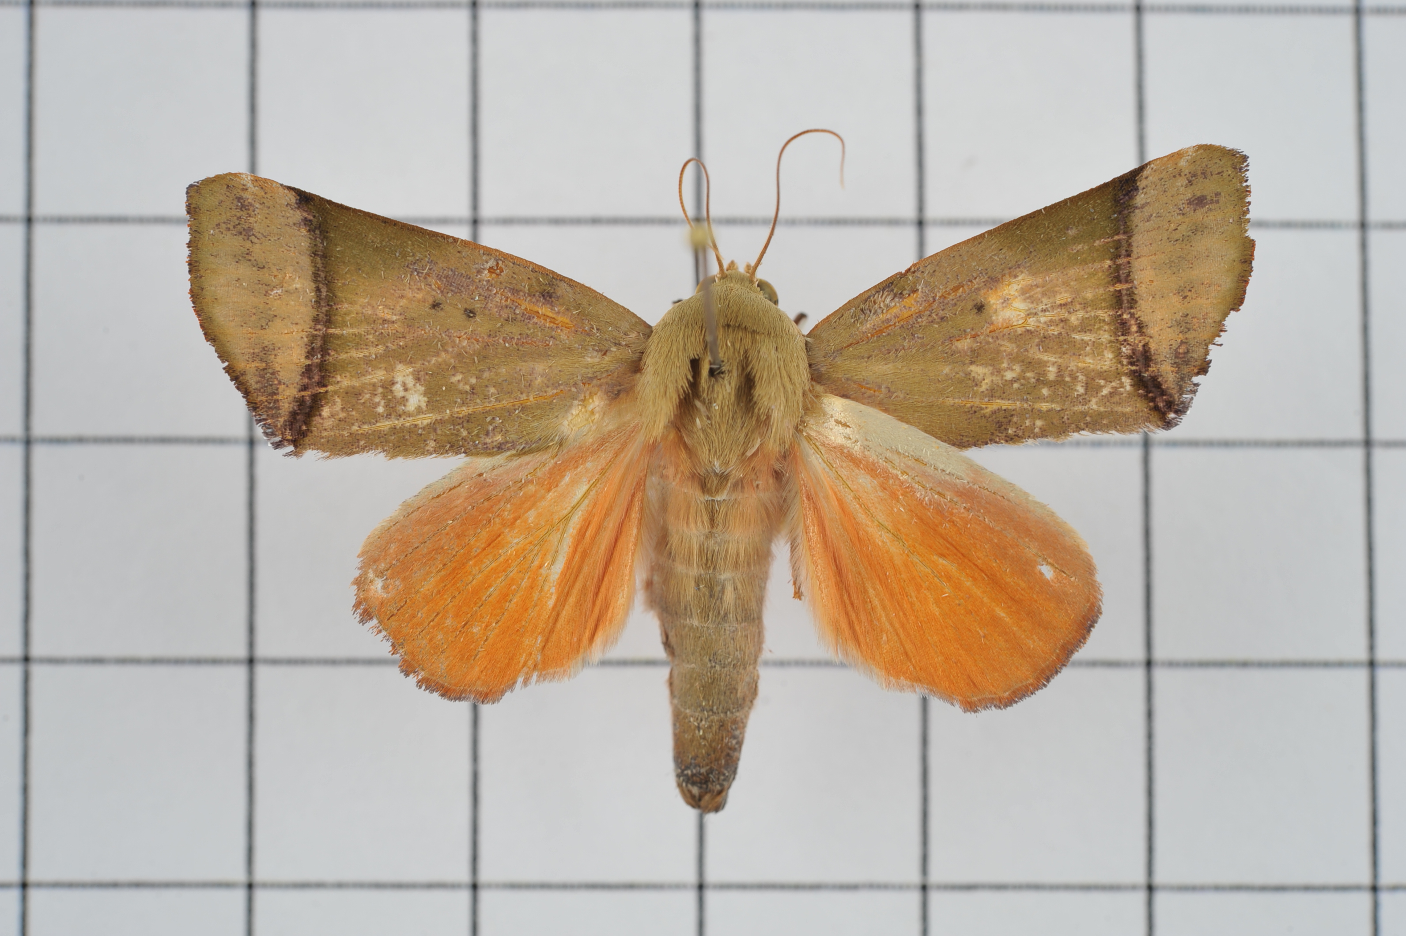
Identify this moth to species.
Carea varipes varipes
